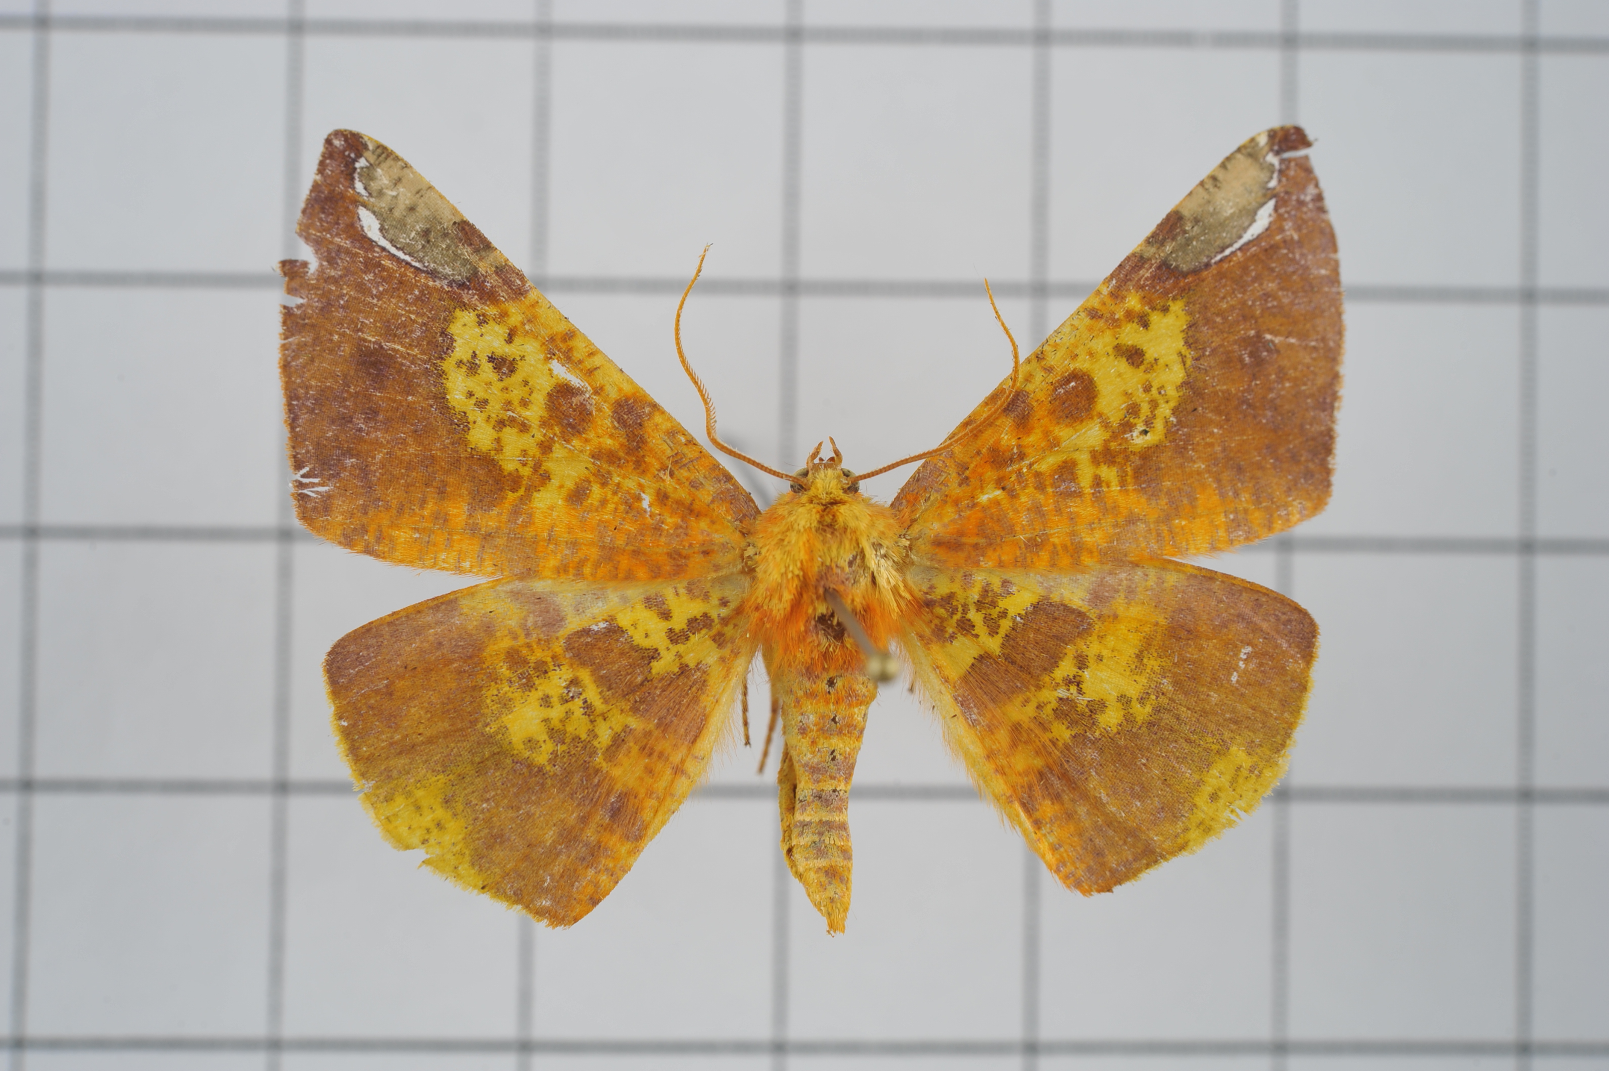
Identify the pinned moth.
Pseudomiza leucogonia
